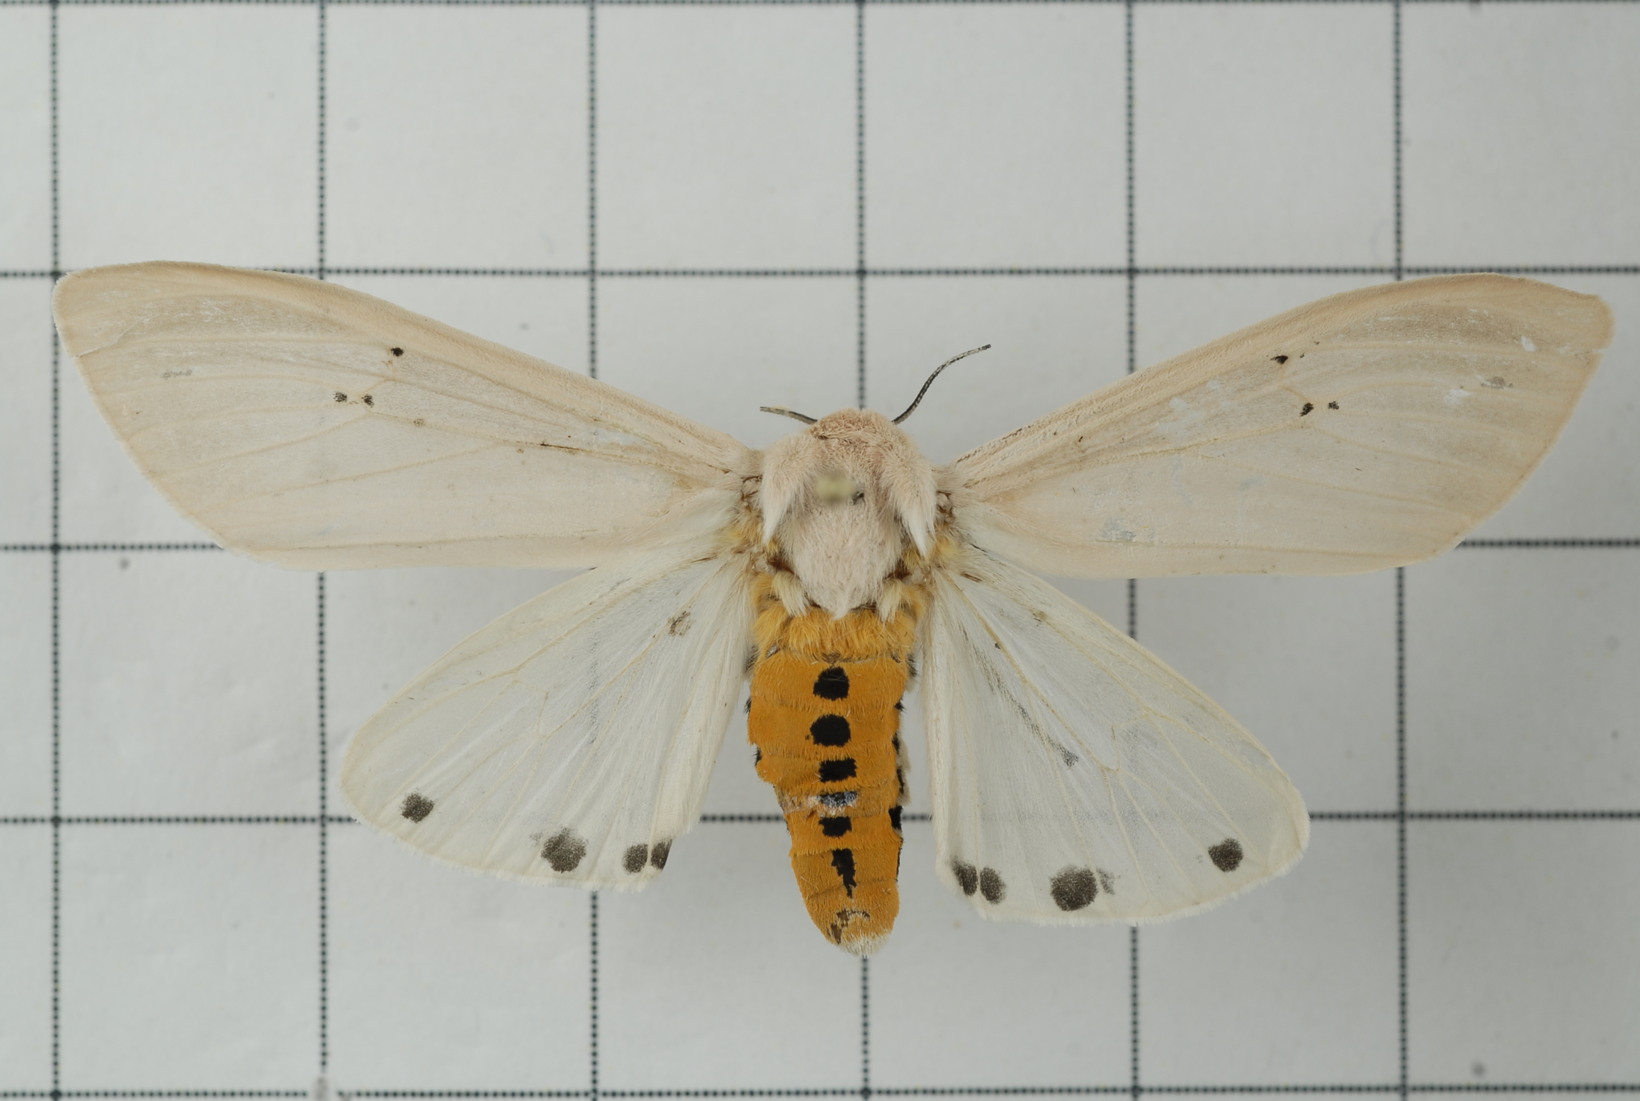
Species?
Creatonotos transiens koni
